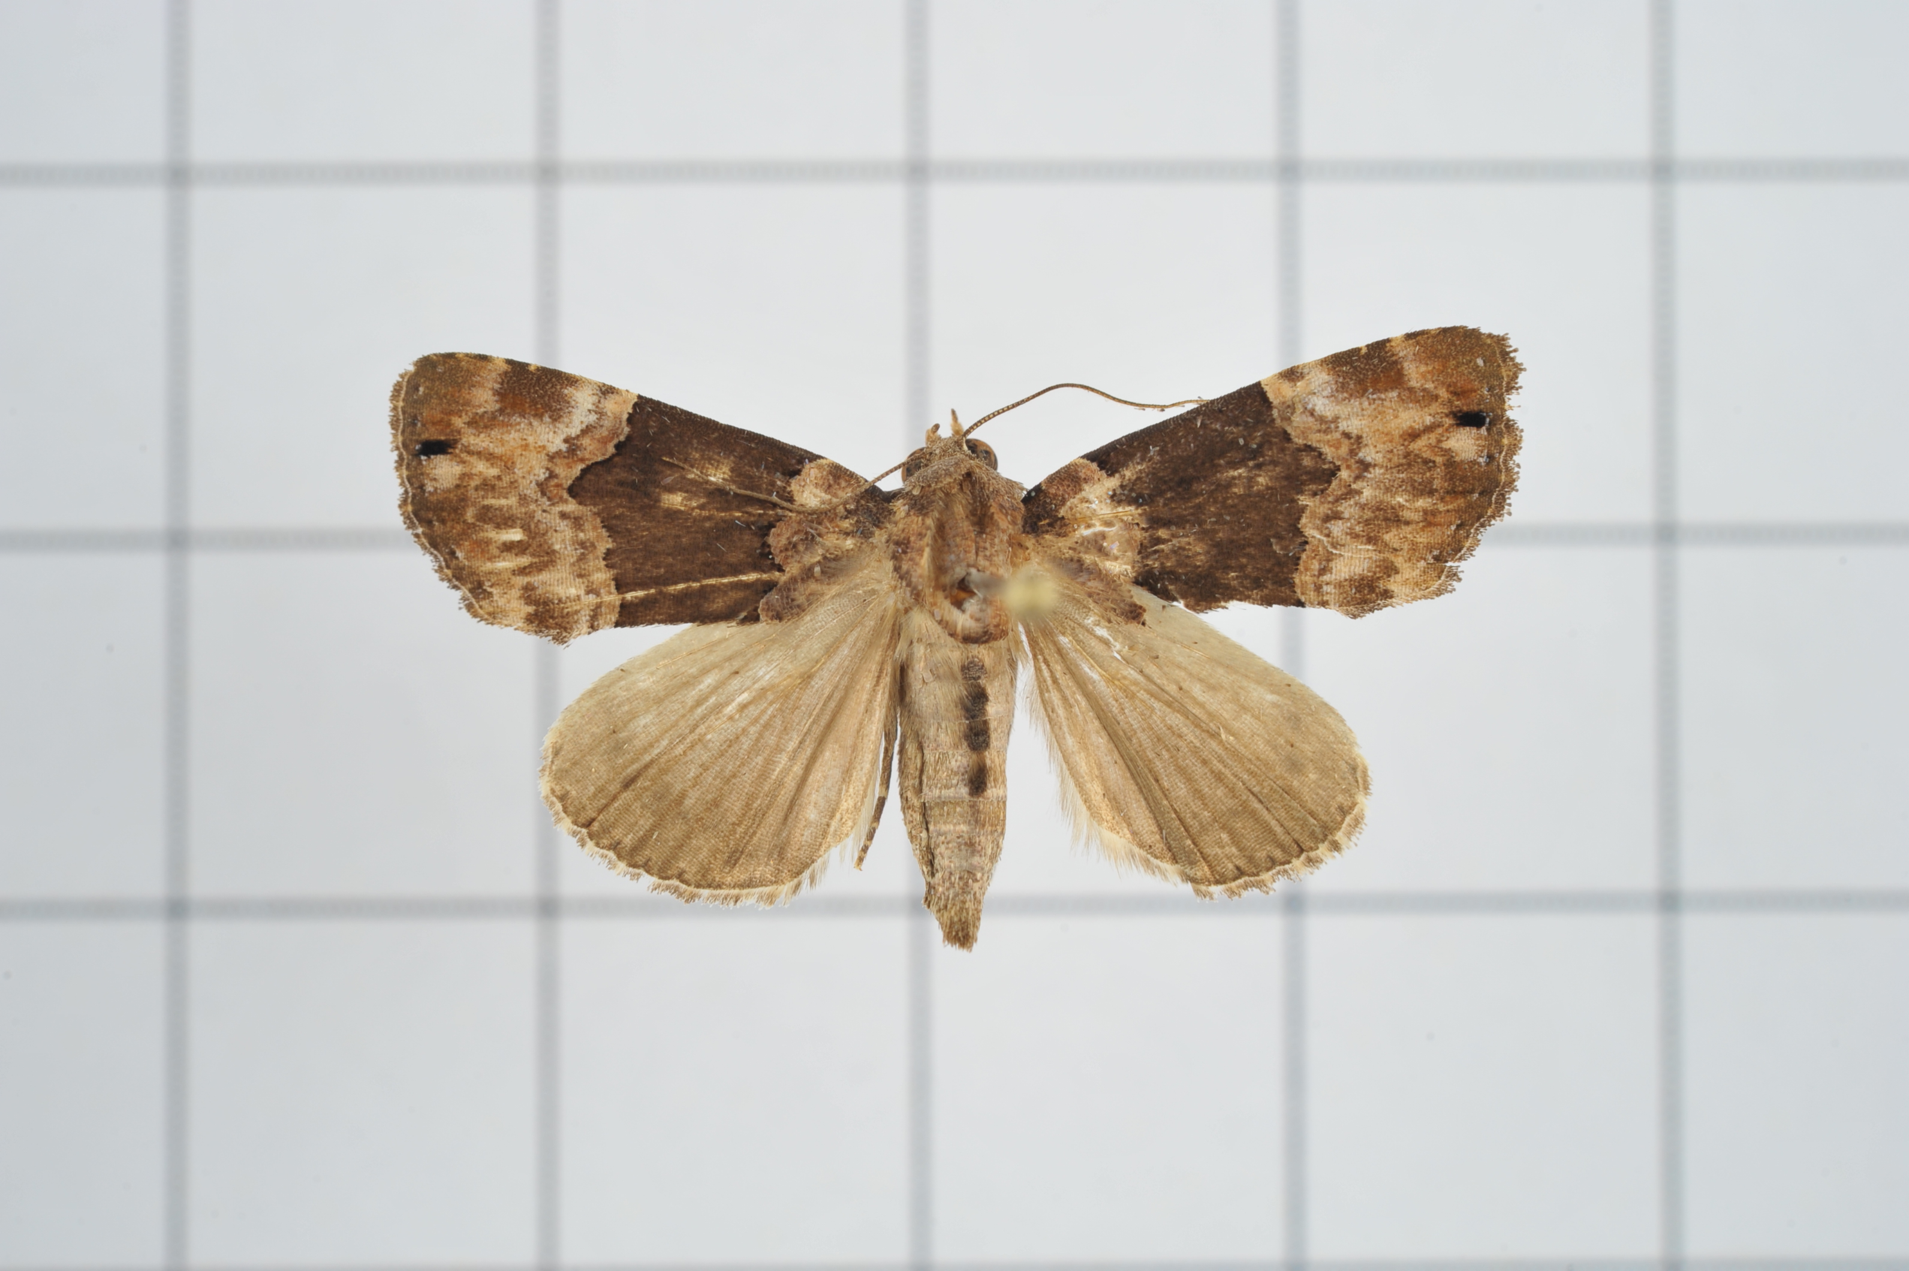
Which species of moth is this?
Dinumma deponens
